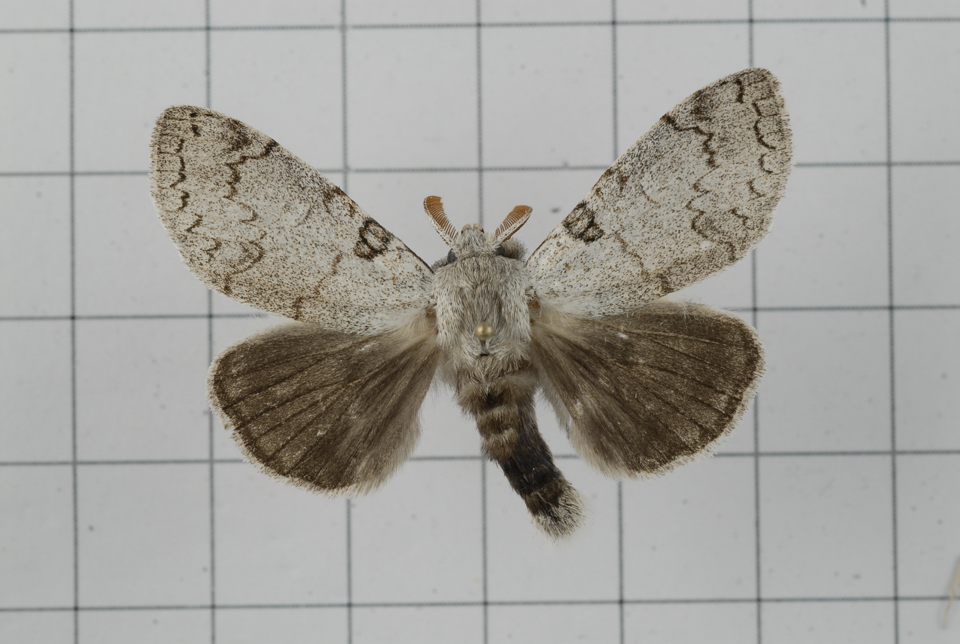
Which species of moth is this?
Calliteara postfusca
